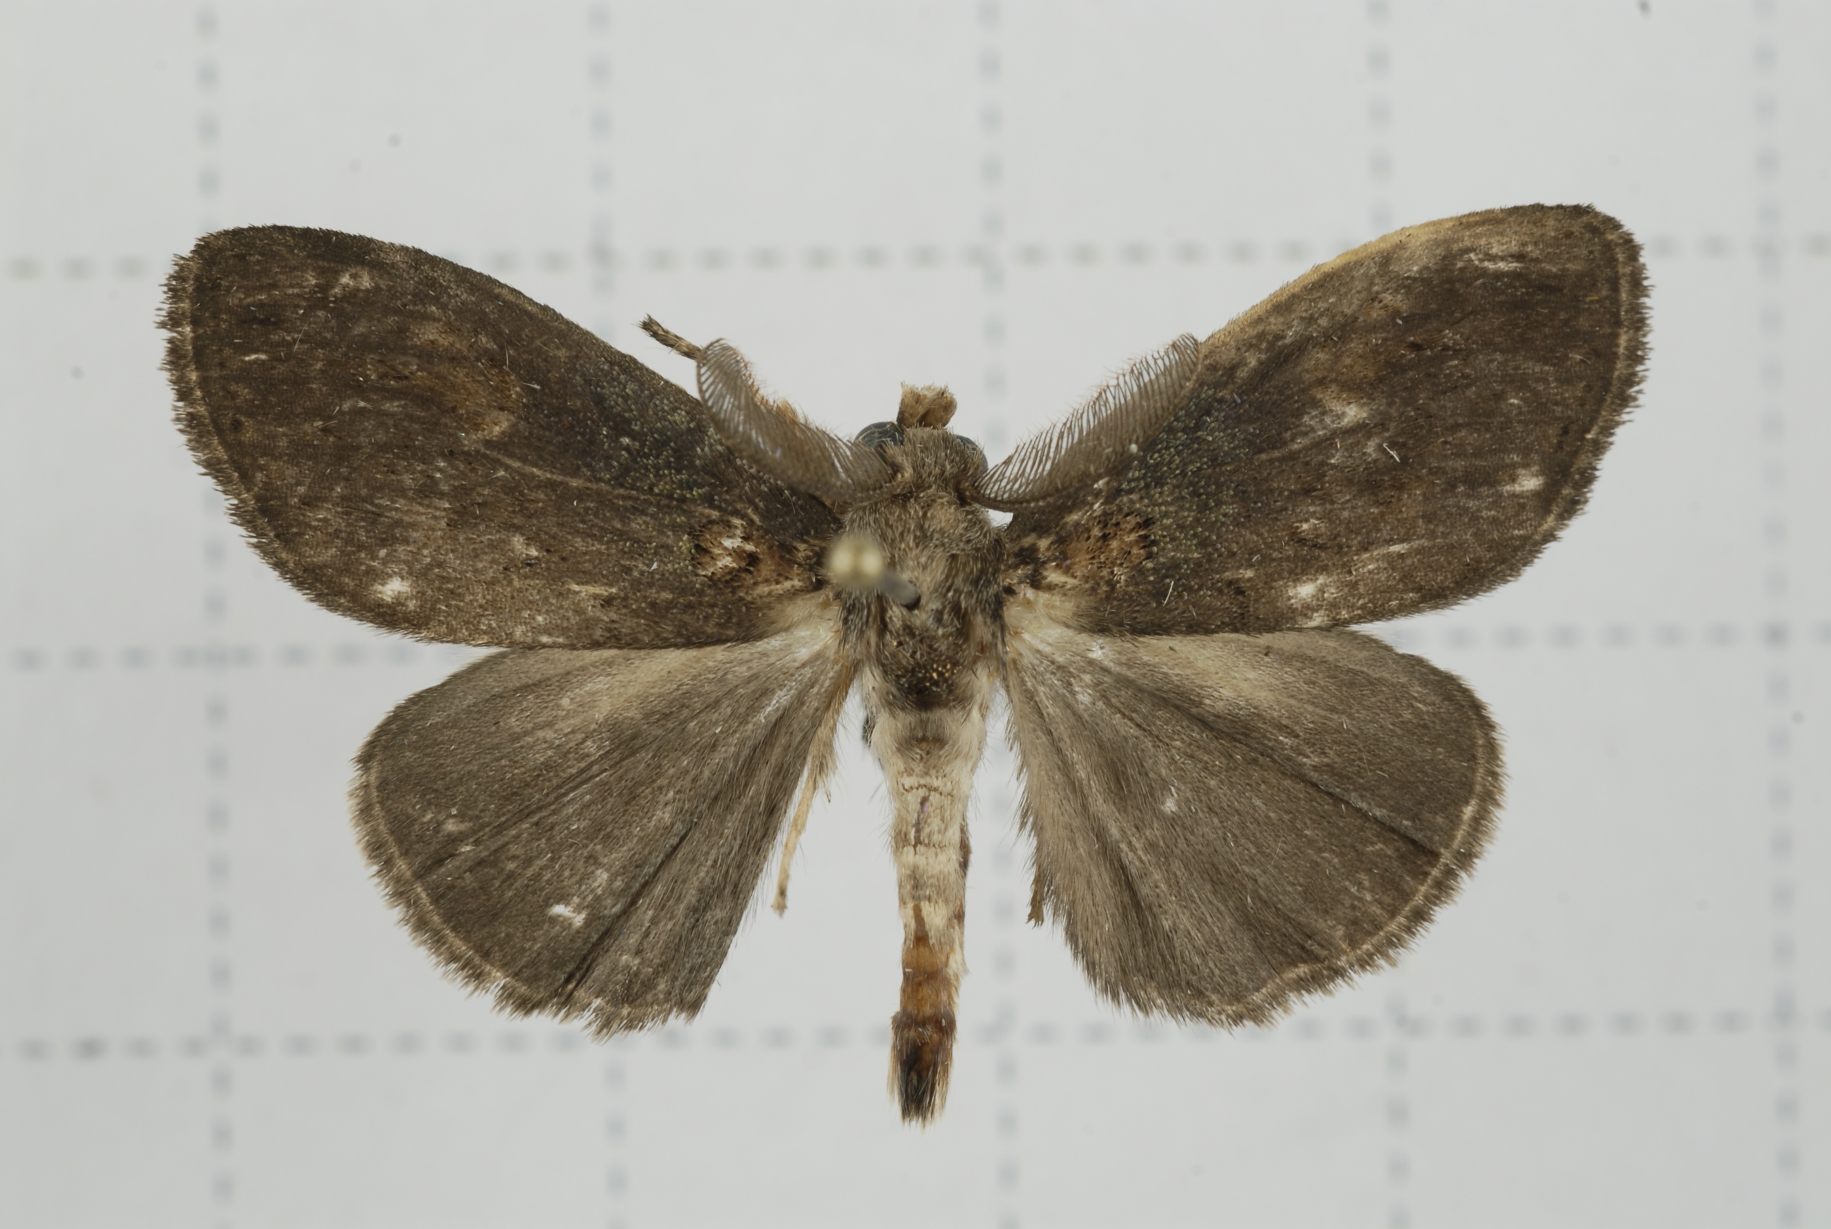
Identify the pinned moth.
Olene dudgeoni
